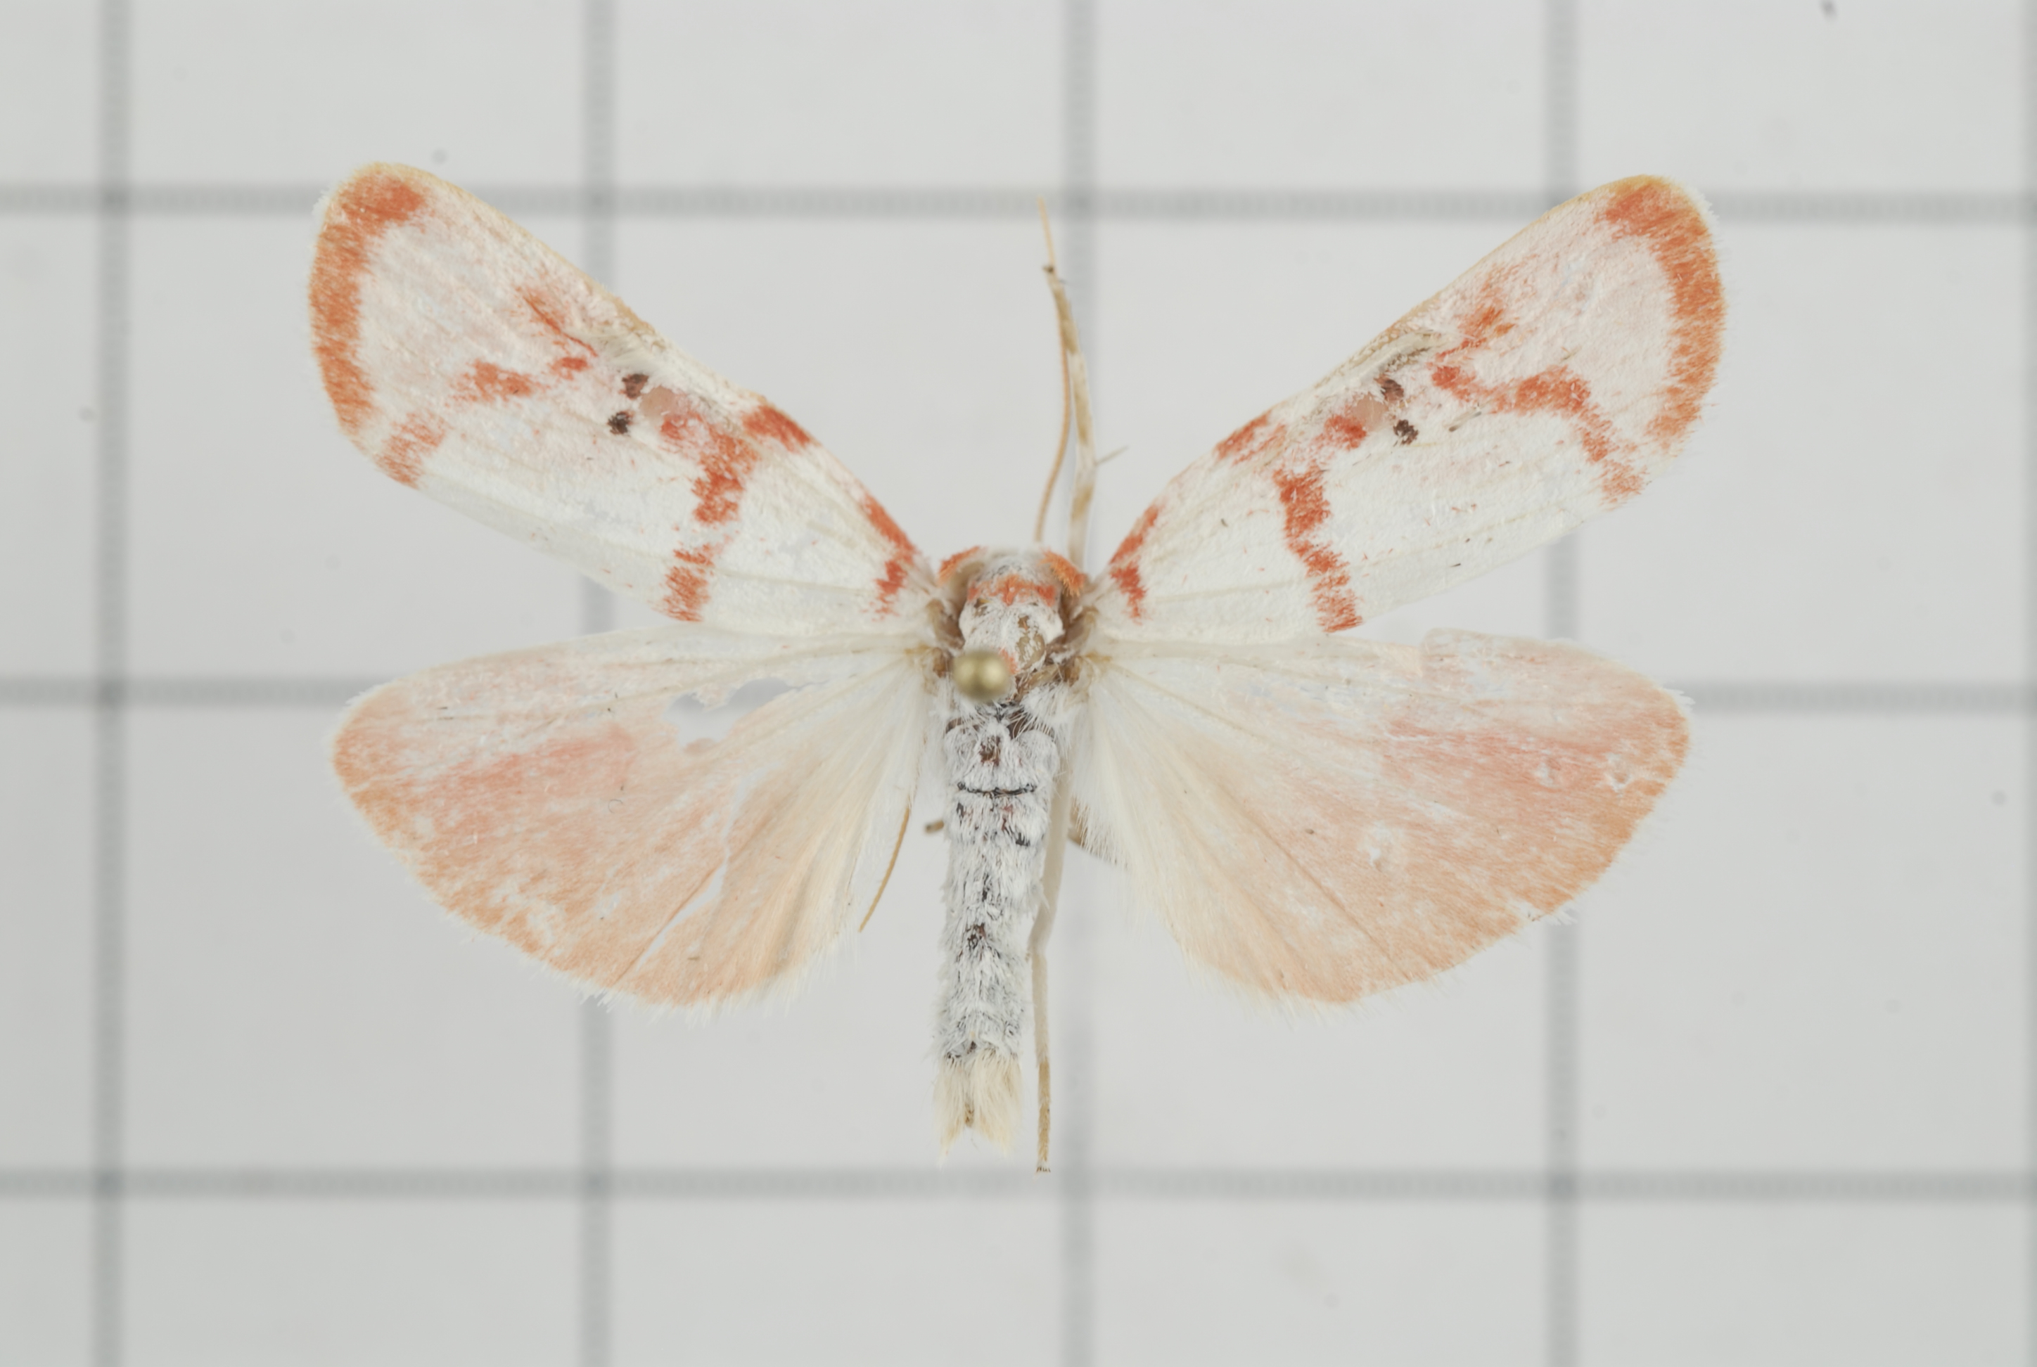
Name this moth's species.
Cyana hamata hamata
